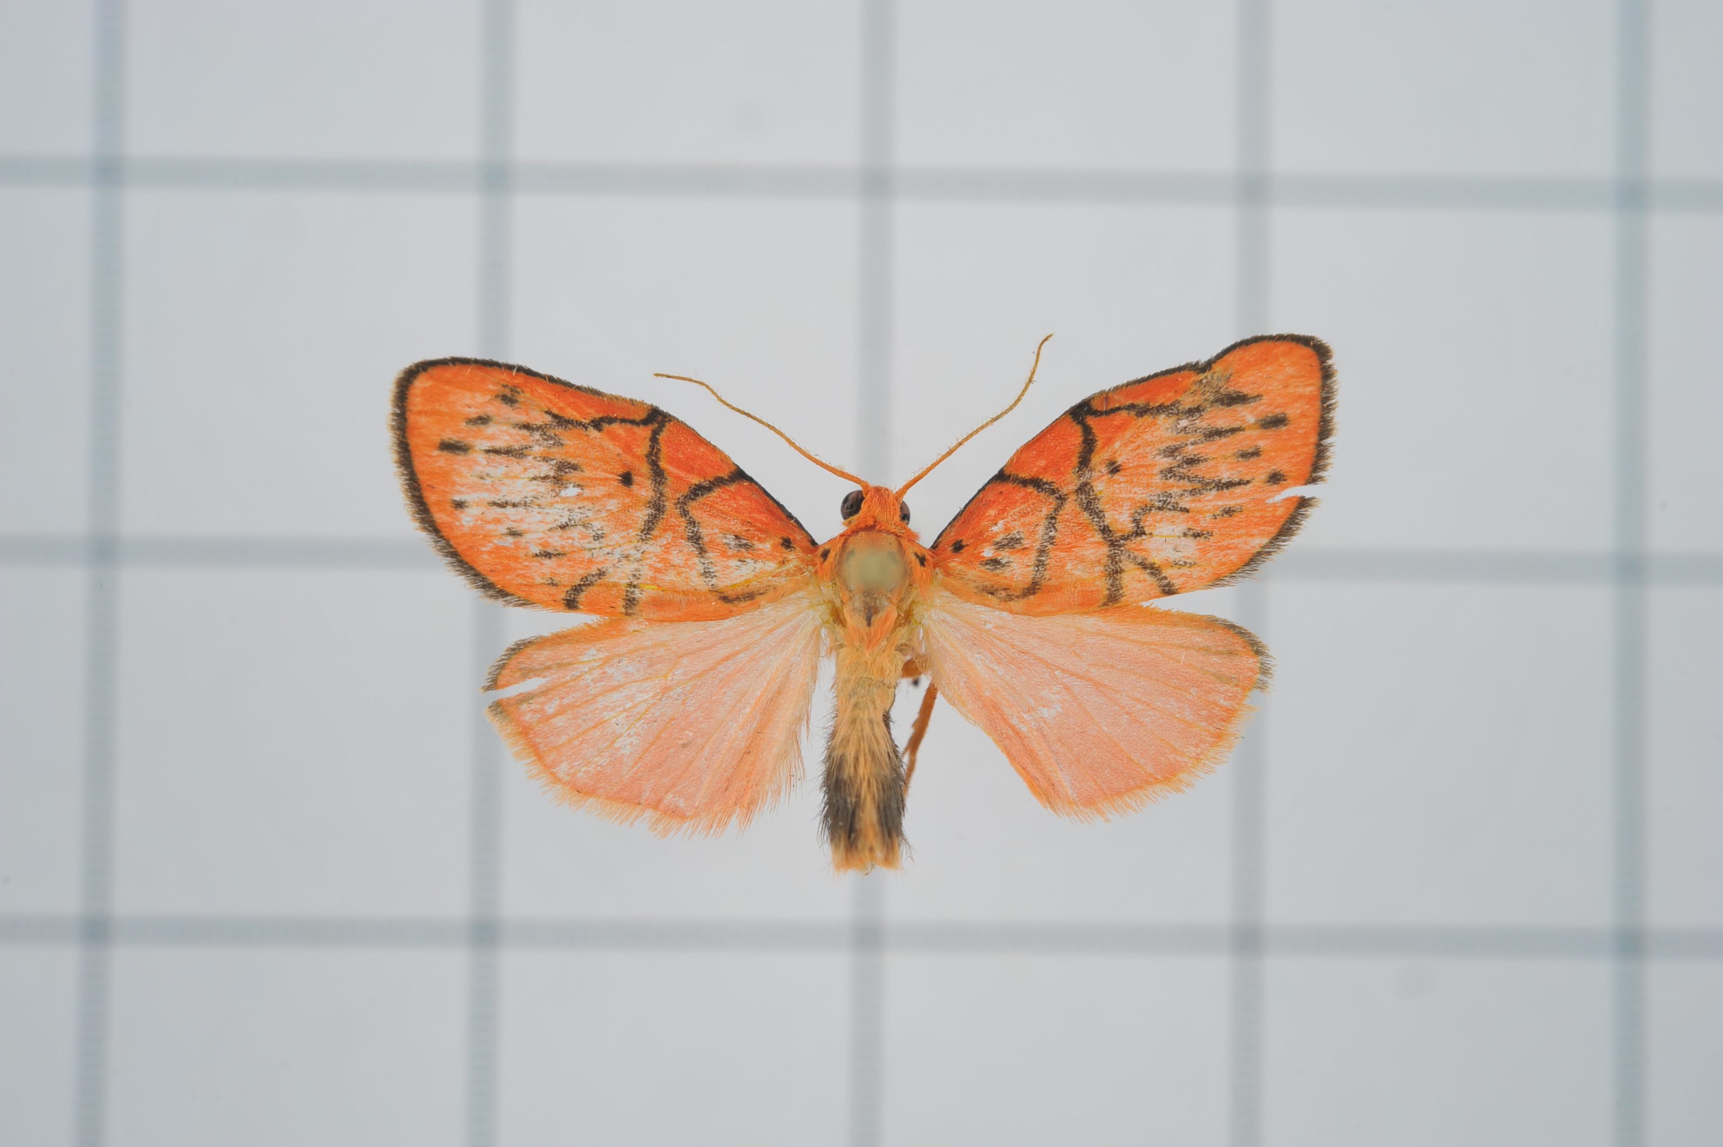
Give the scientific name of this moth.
Aberrasine lichenshihi
